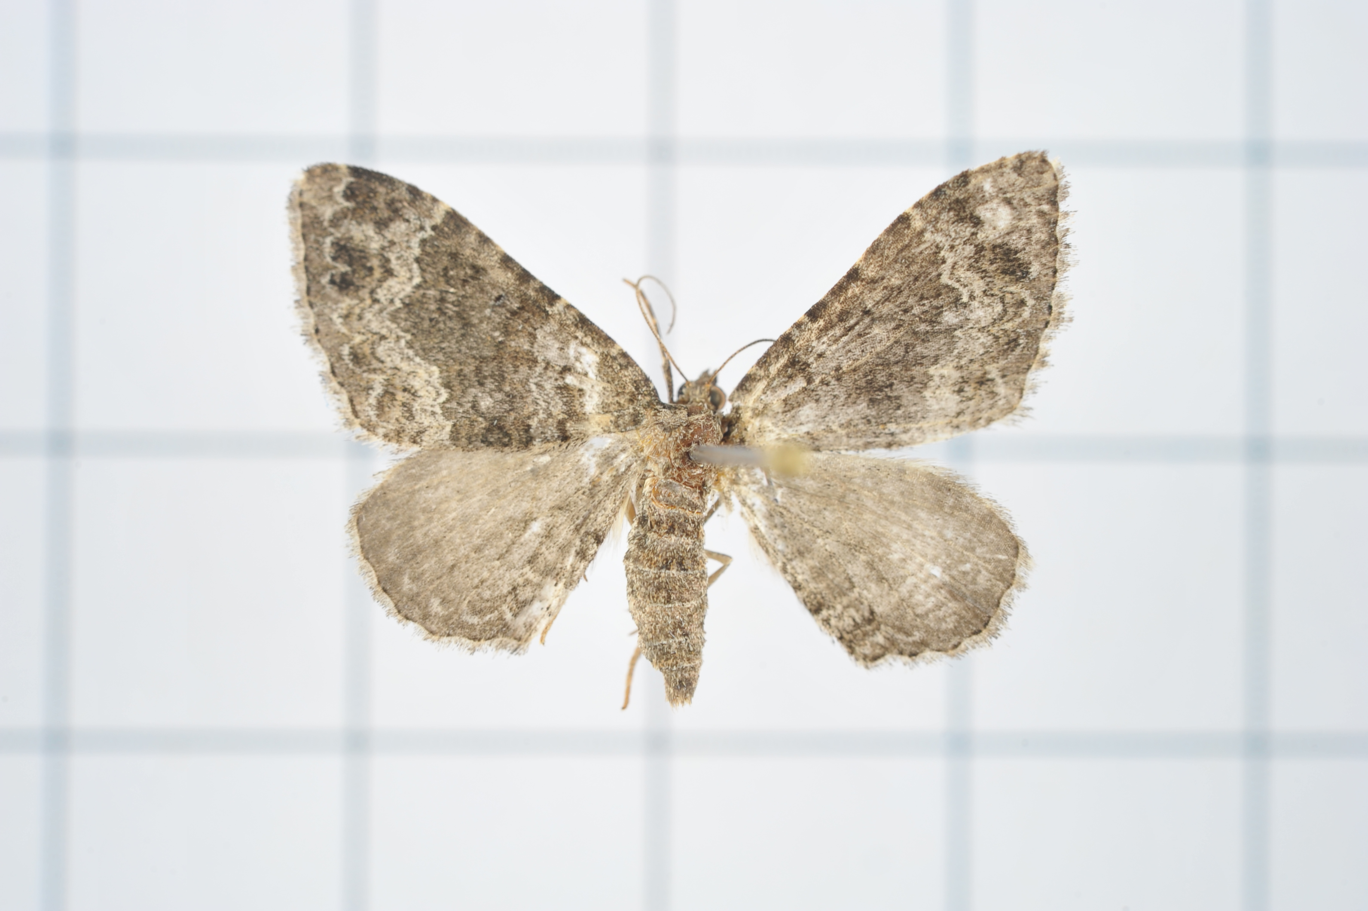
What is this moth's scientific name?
Xanthorhoe saturata
